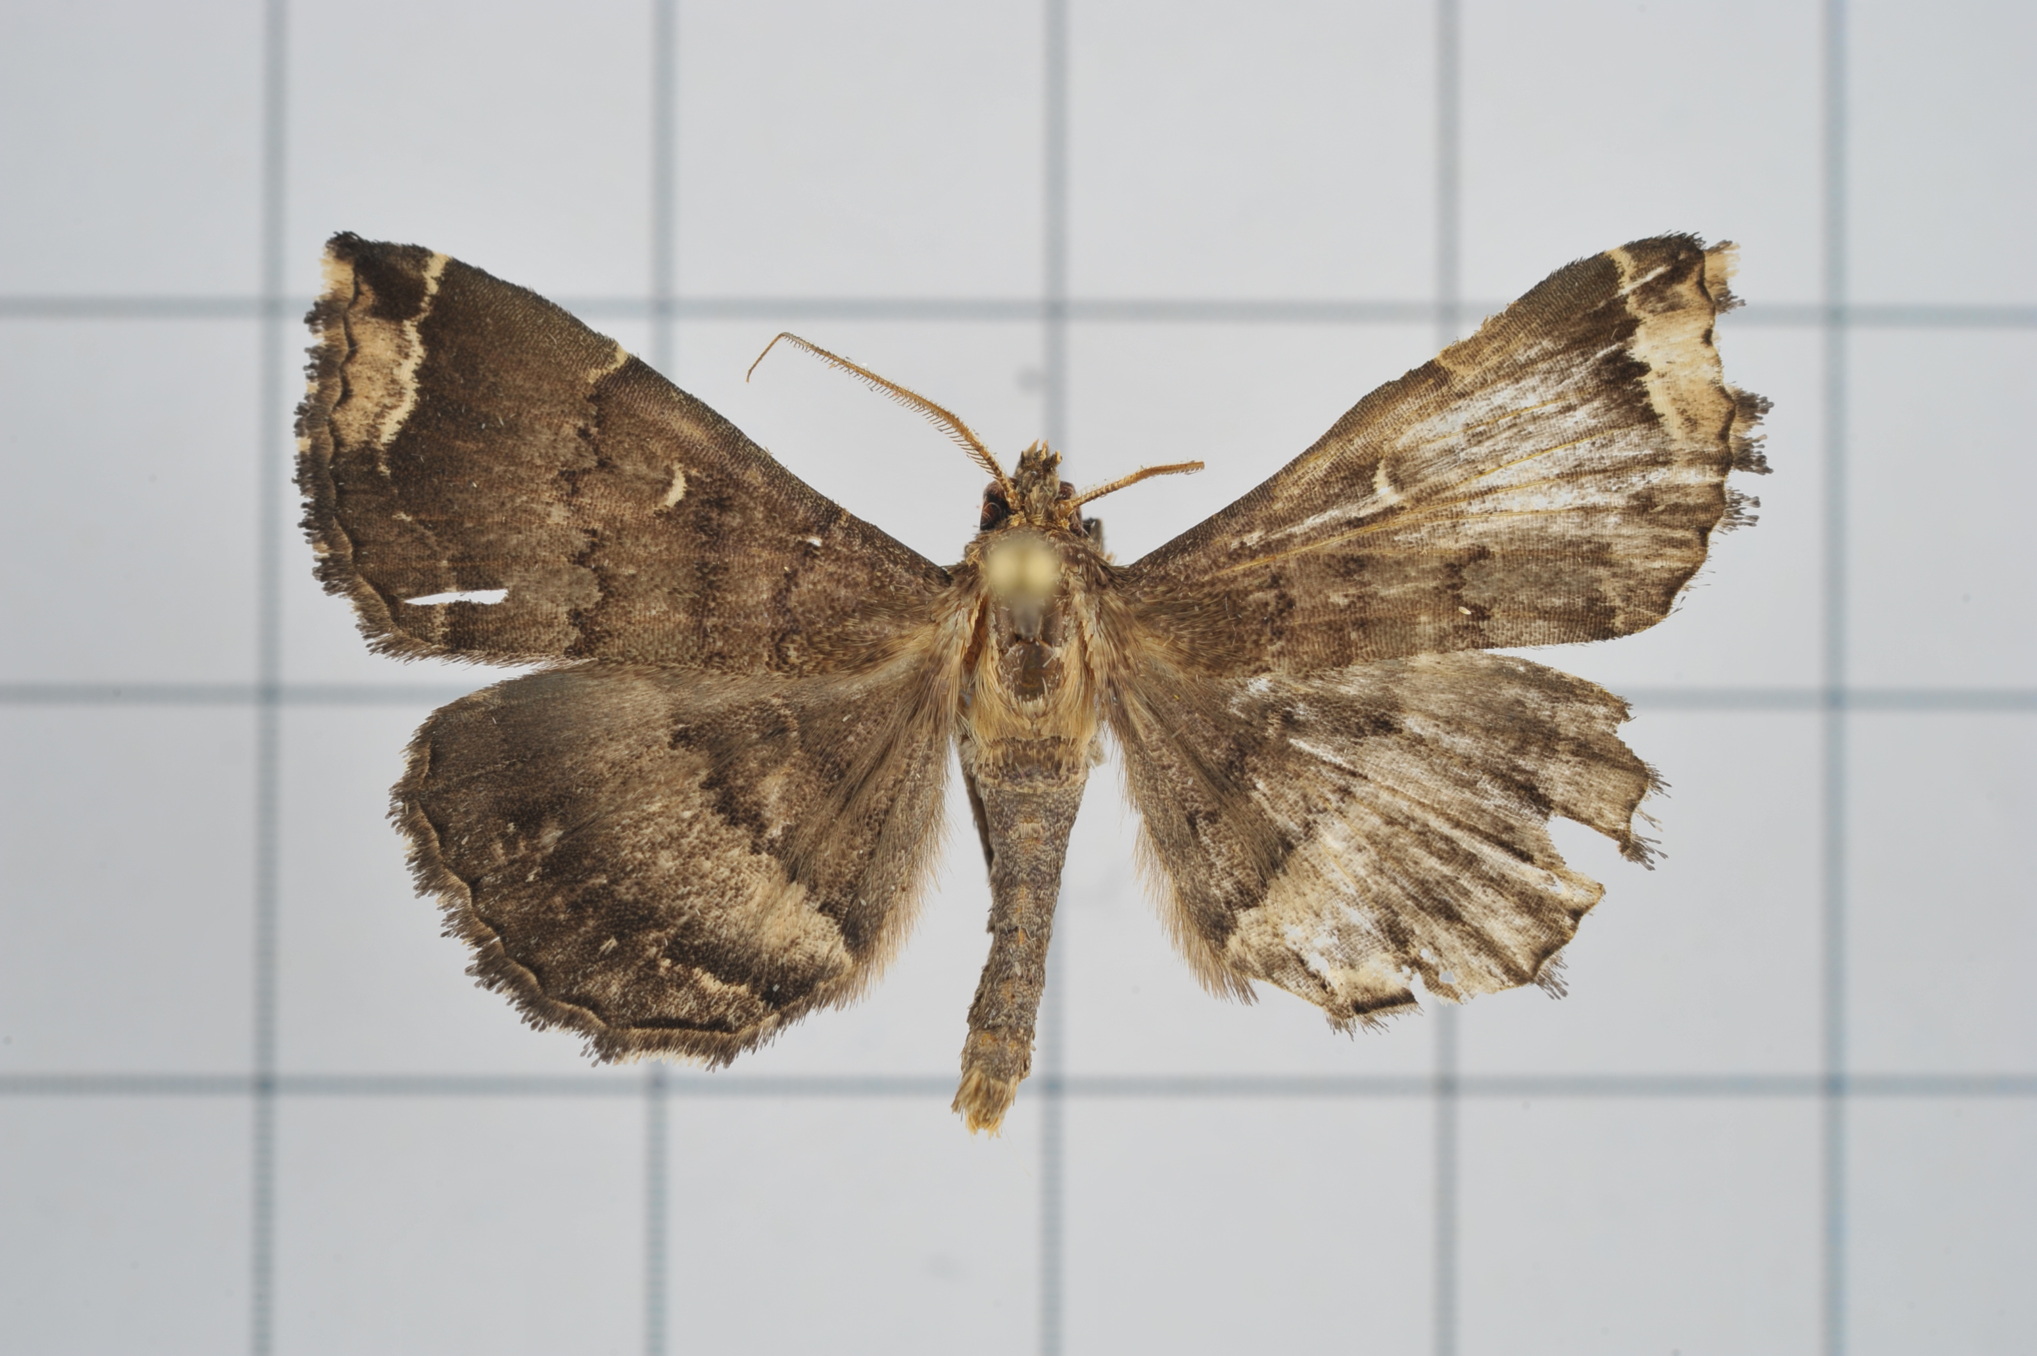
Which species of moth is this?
Adrapsa quadrilinealis
